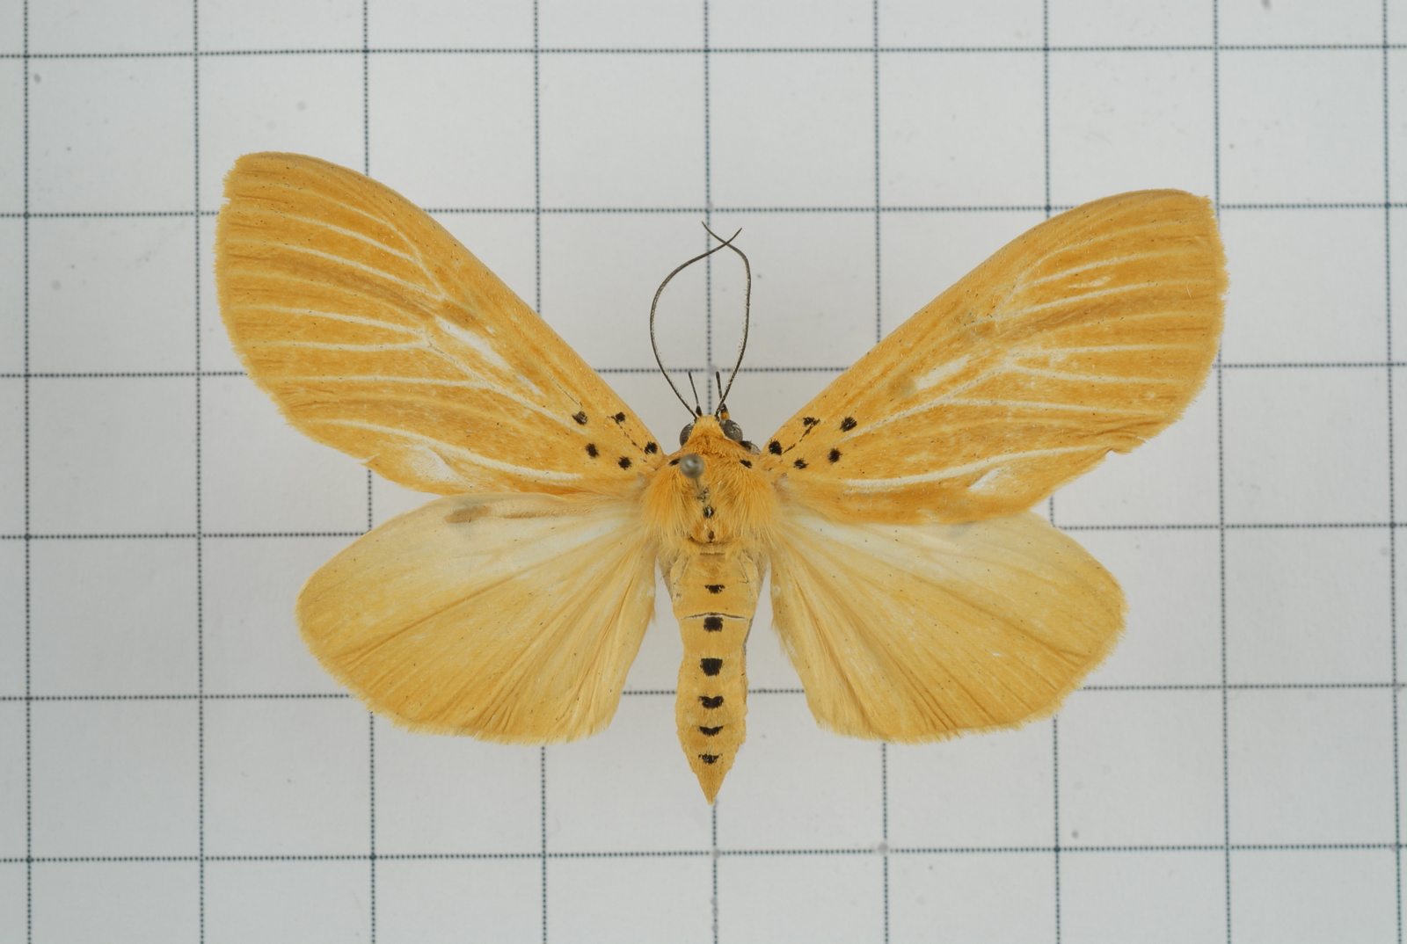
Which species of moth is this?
Asota egens confinis
